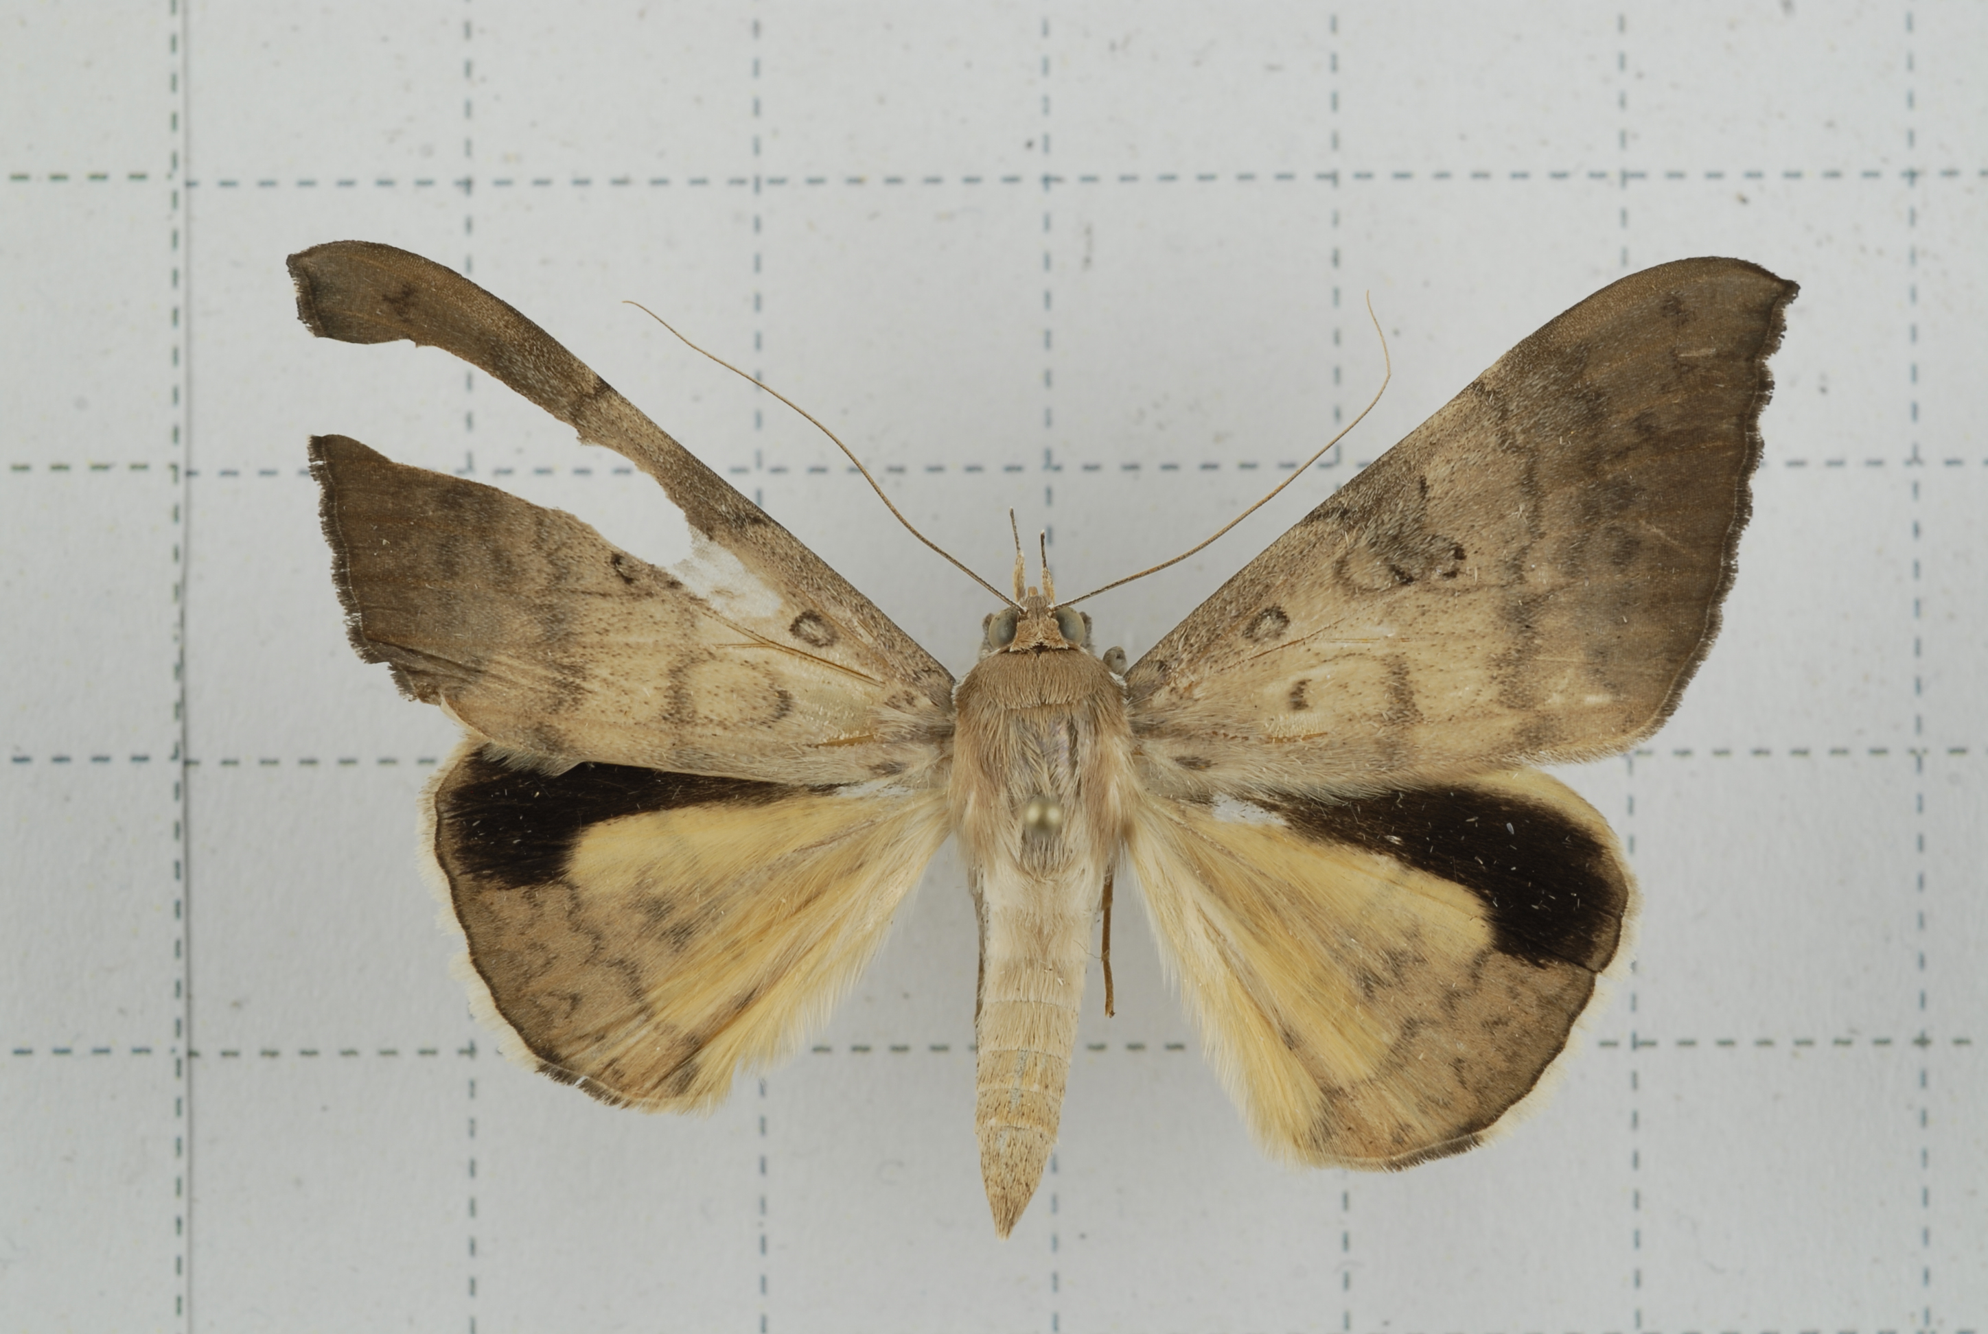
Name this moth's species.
Oxyodes scrobiculata
